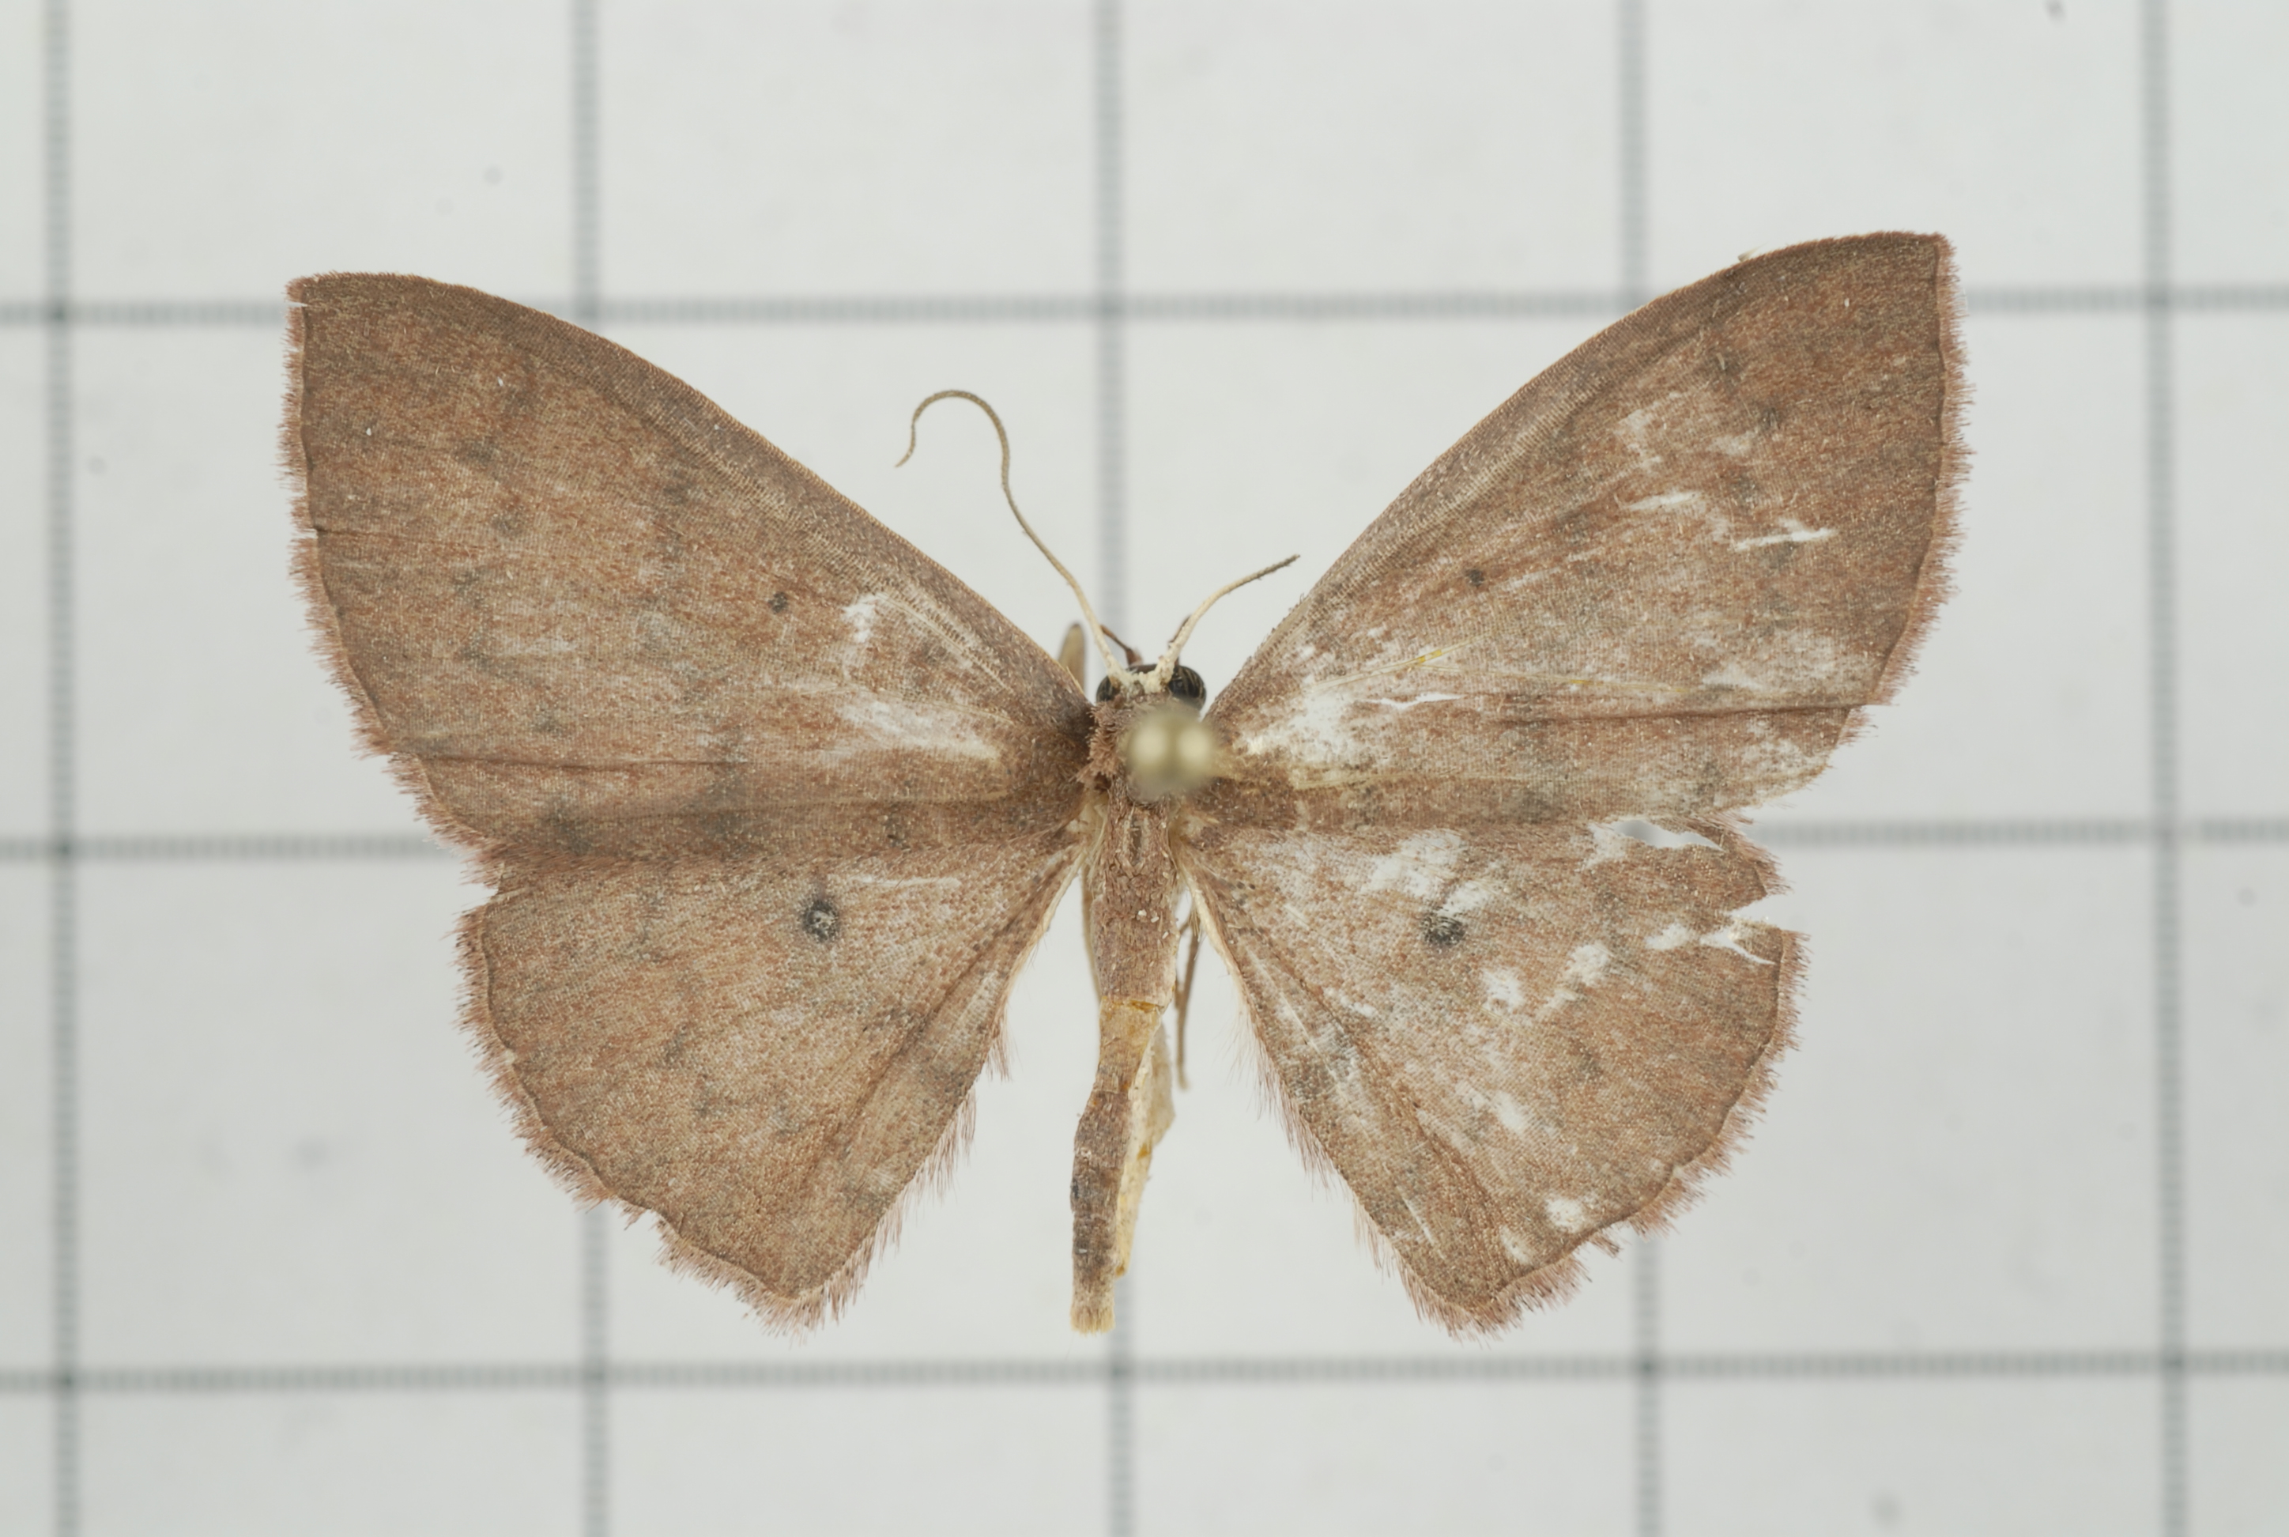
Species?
Organopoda carnearia carnearia
